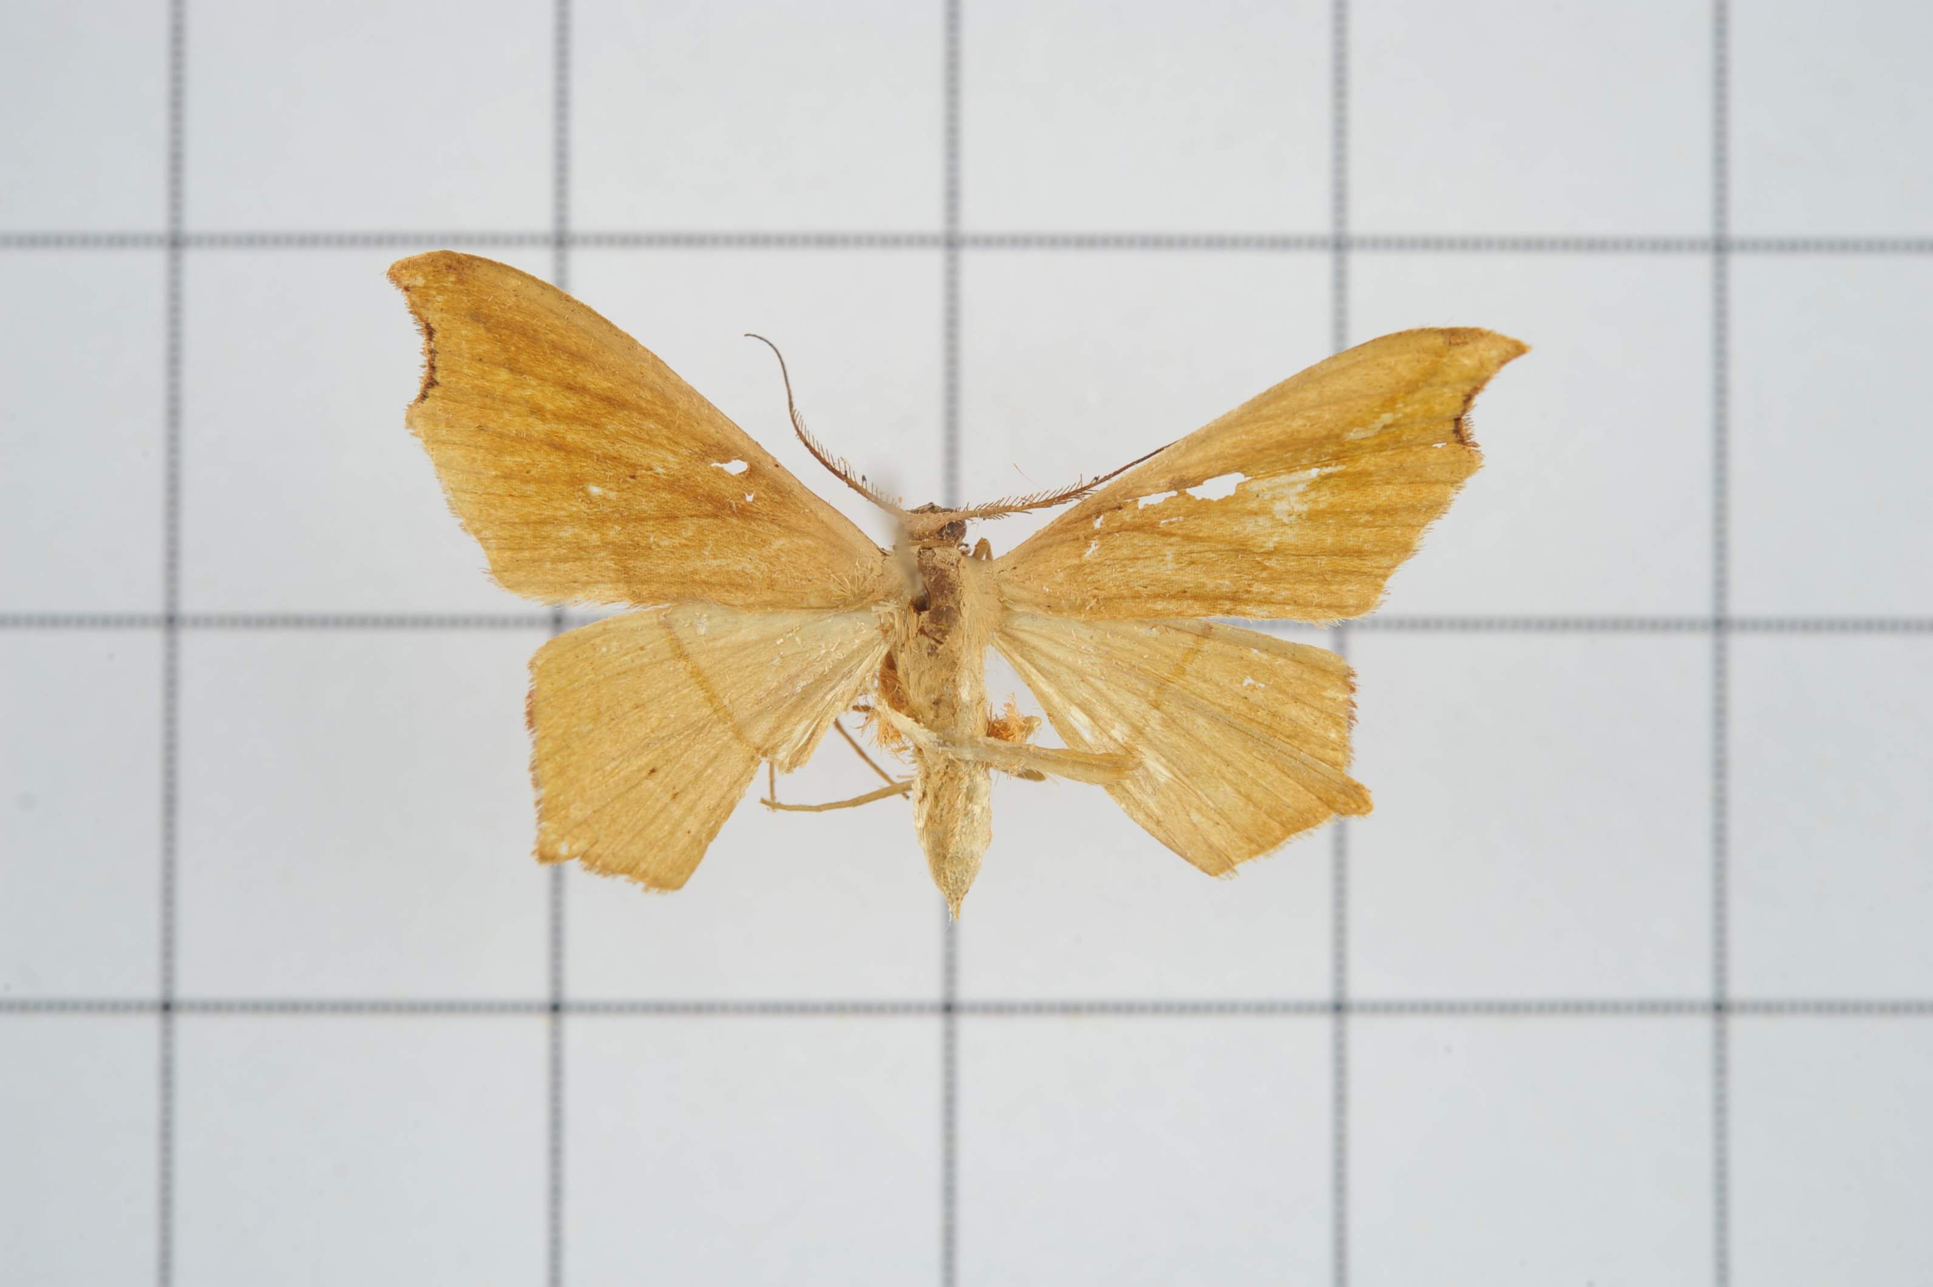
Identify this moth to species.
Traminda aventiaria
